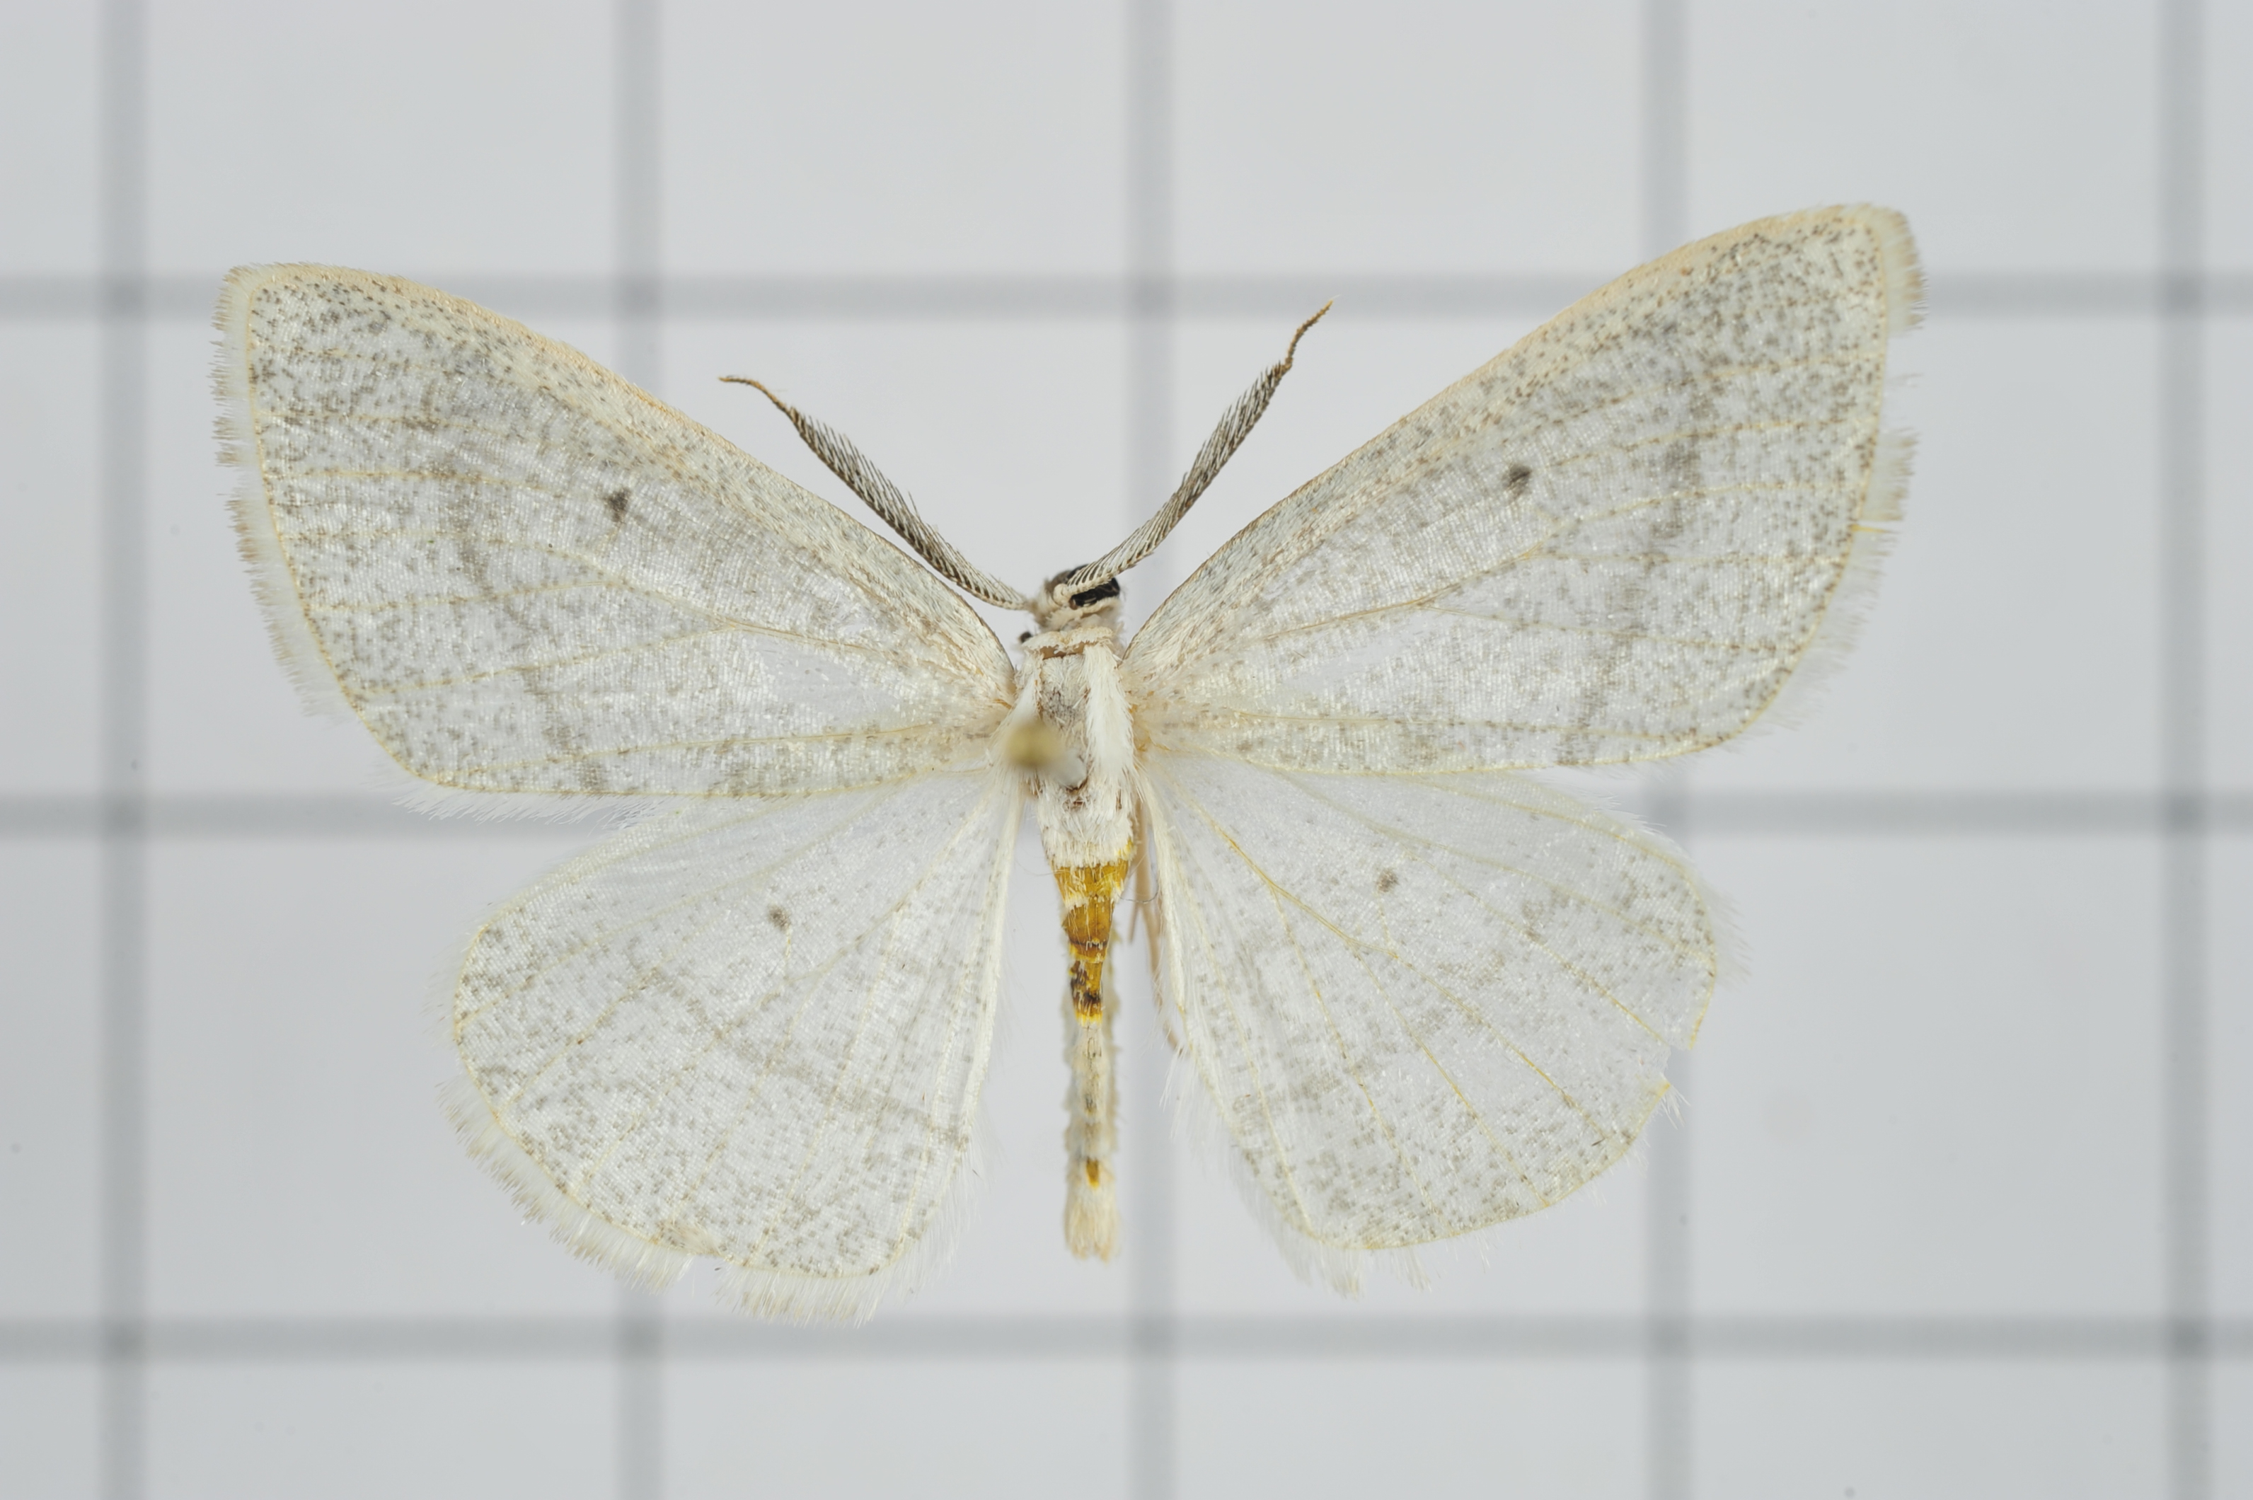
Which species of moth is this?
Cabera niveopicta
